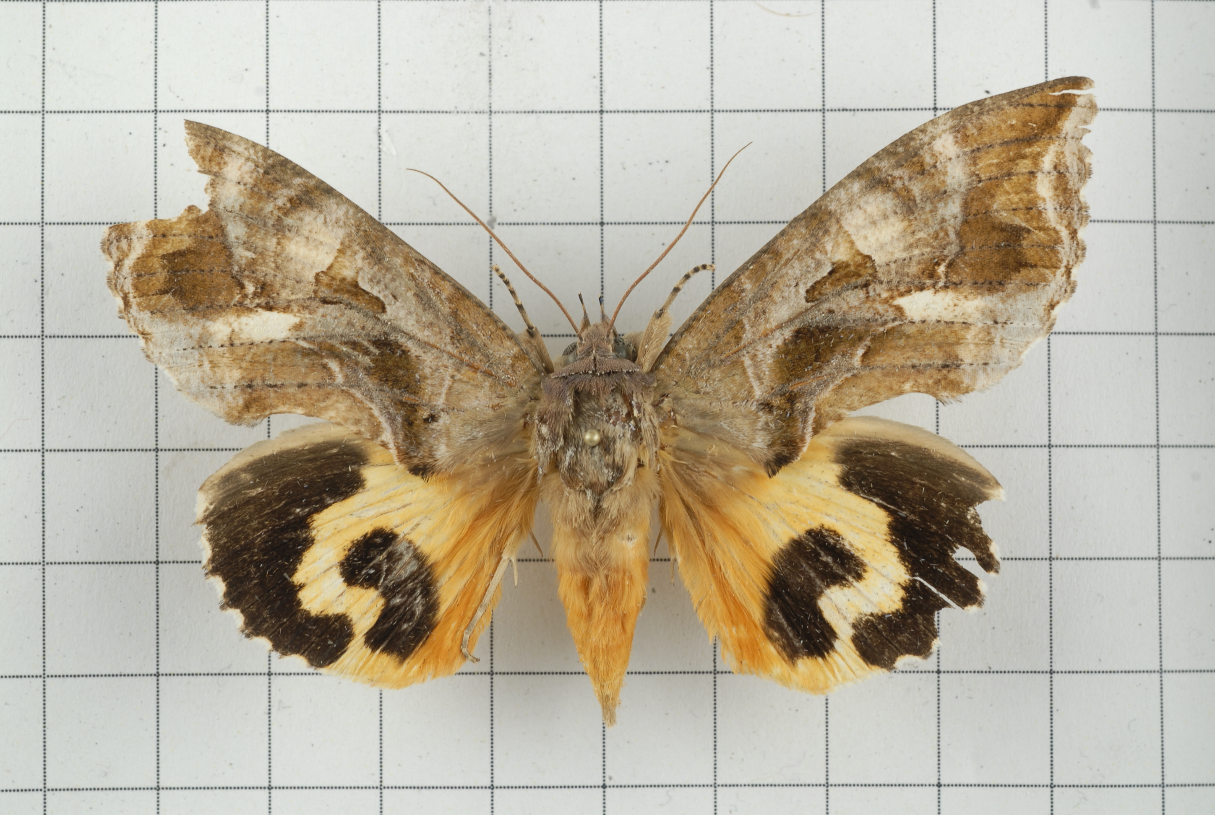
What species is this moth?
Eudocima phalonia
